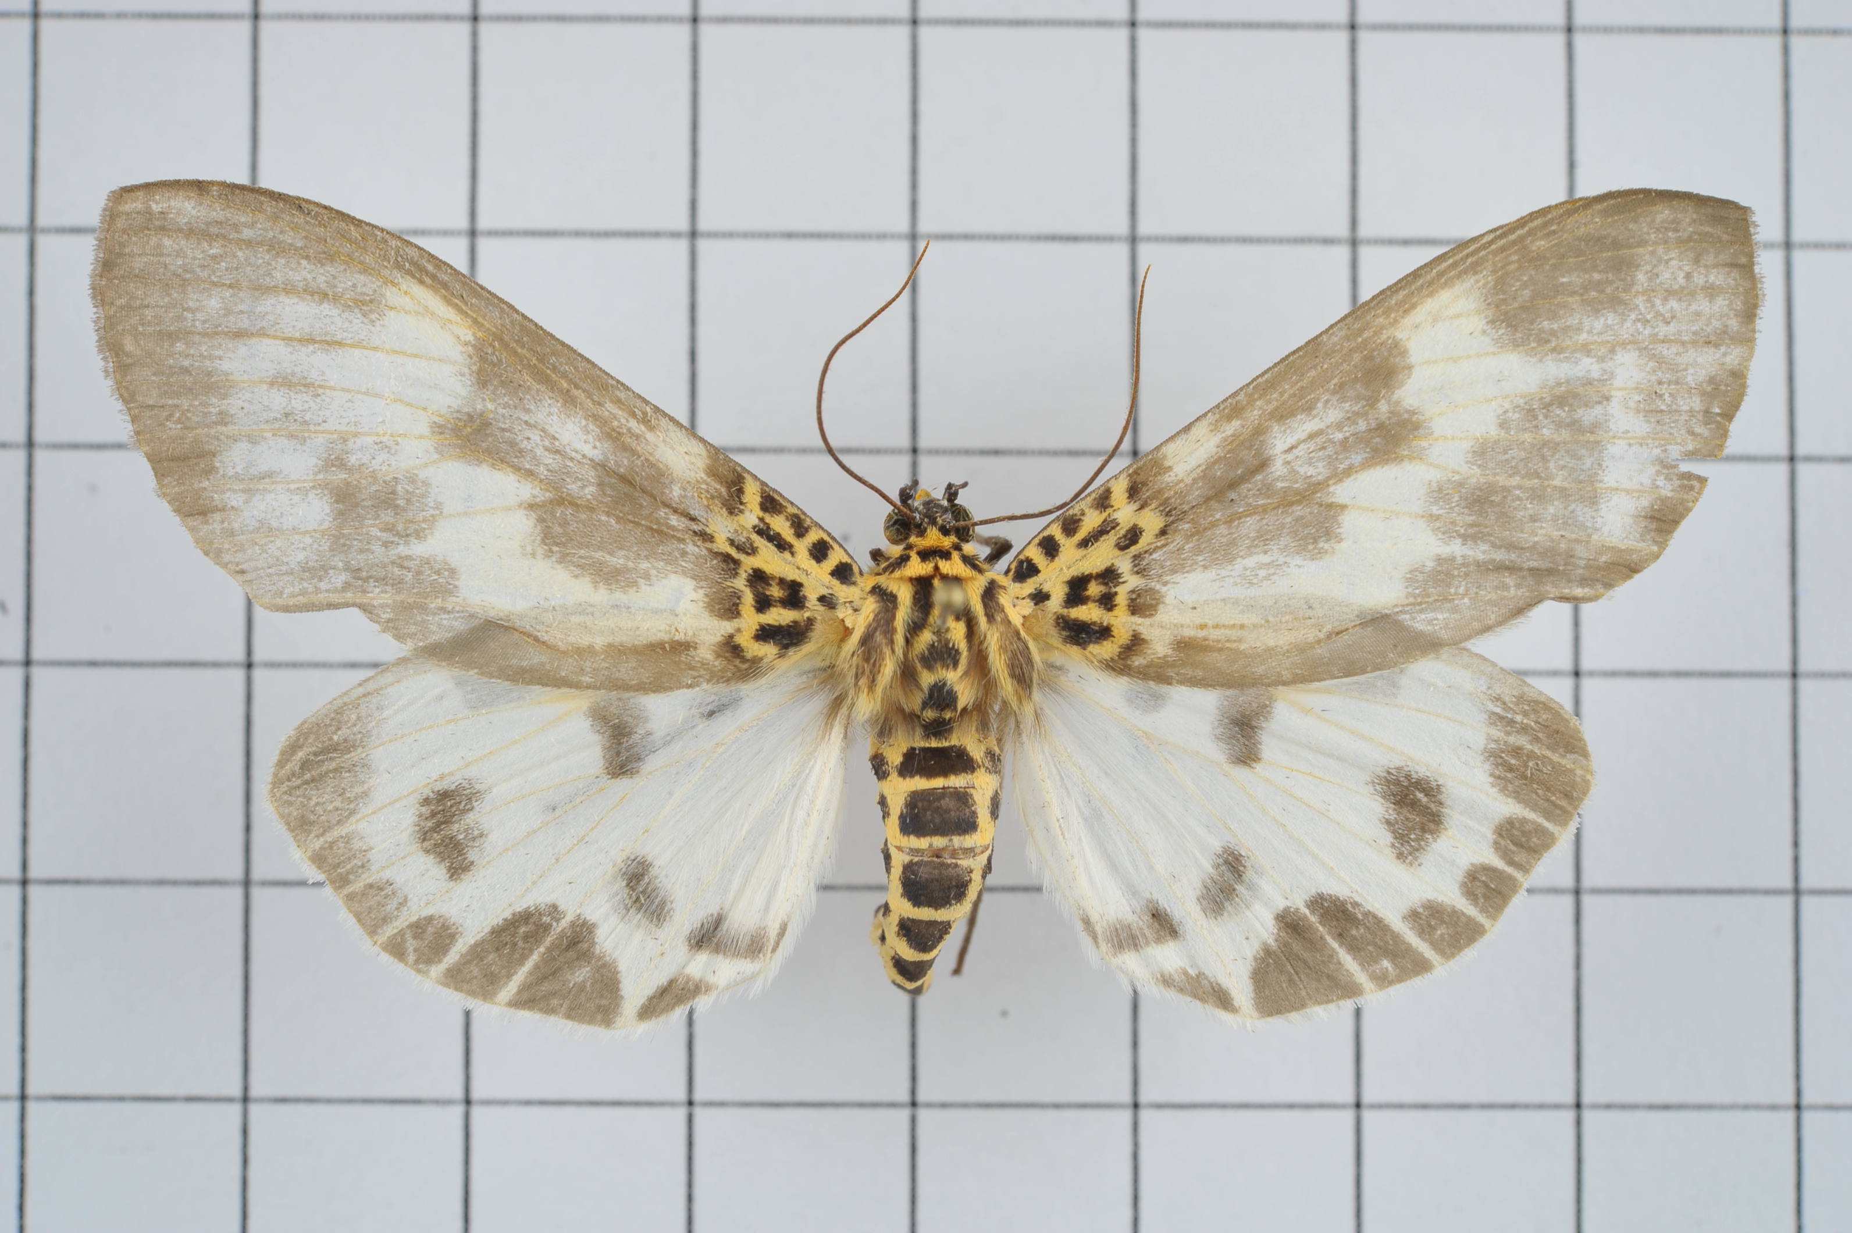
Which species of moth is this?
Asota tortuosa
